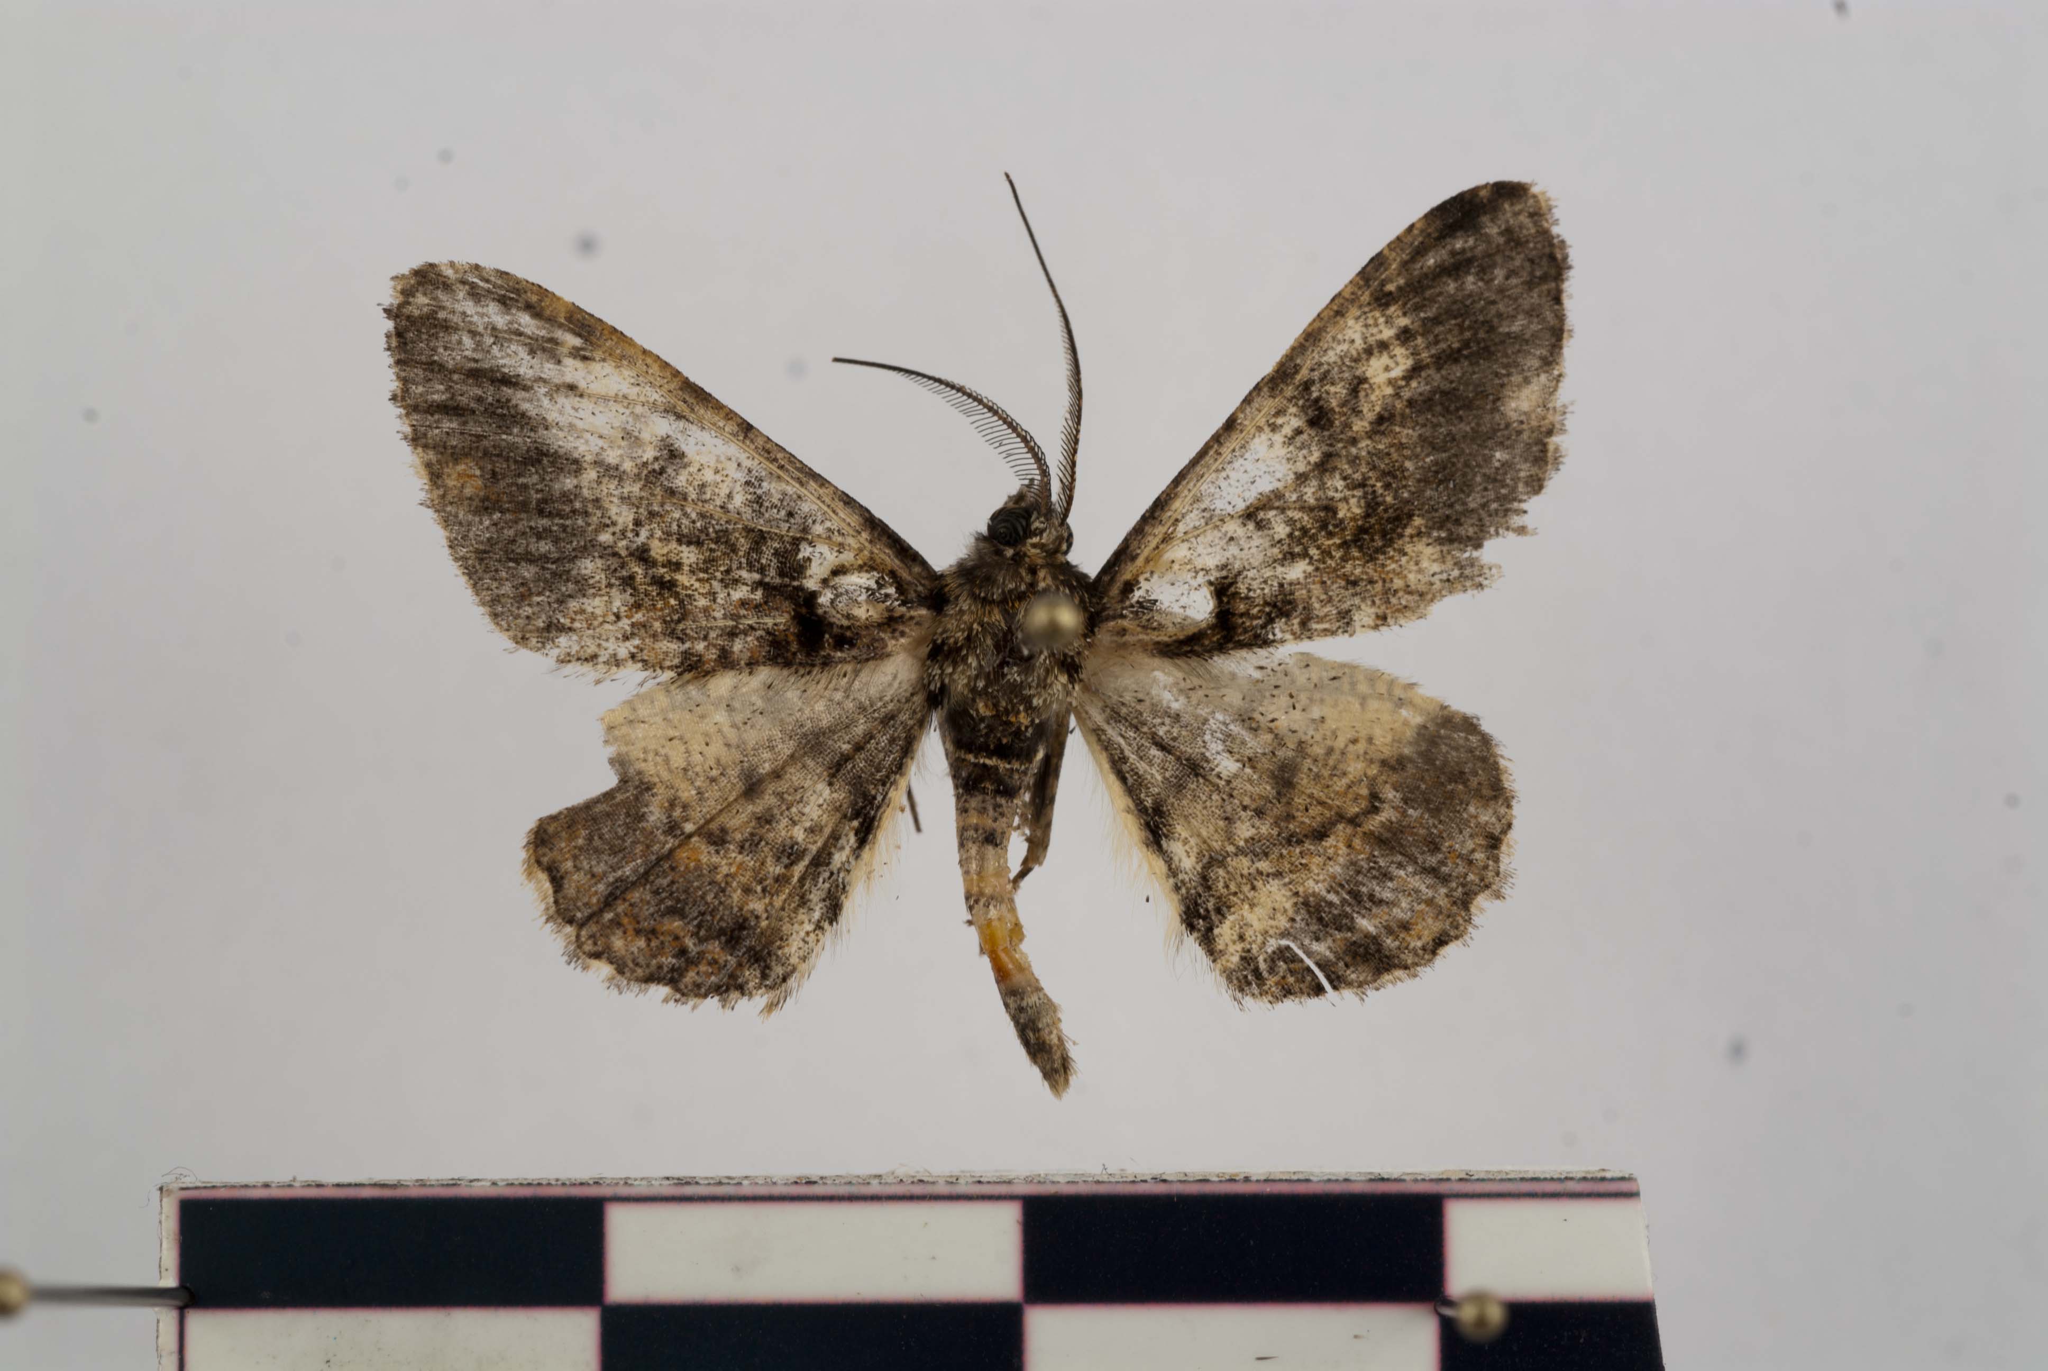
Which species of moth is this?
Alcis taiwanovariegata
